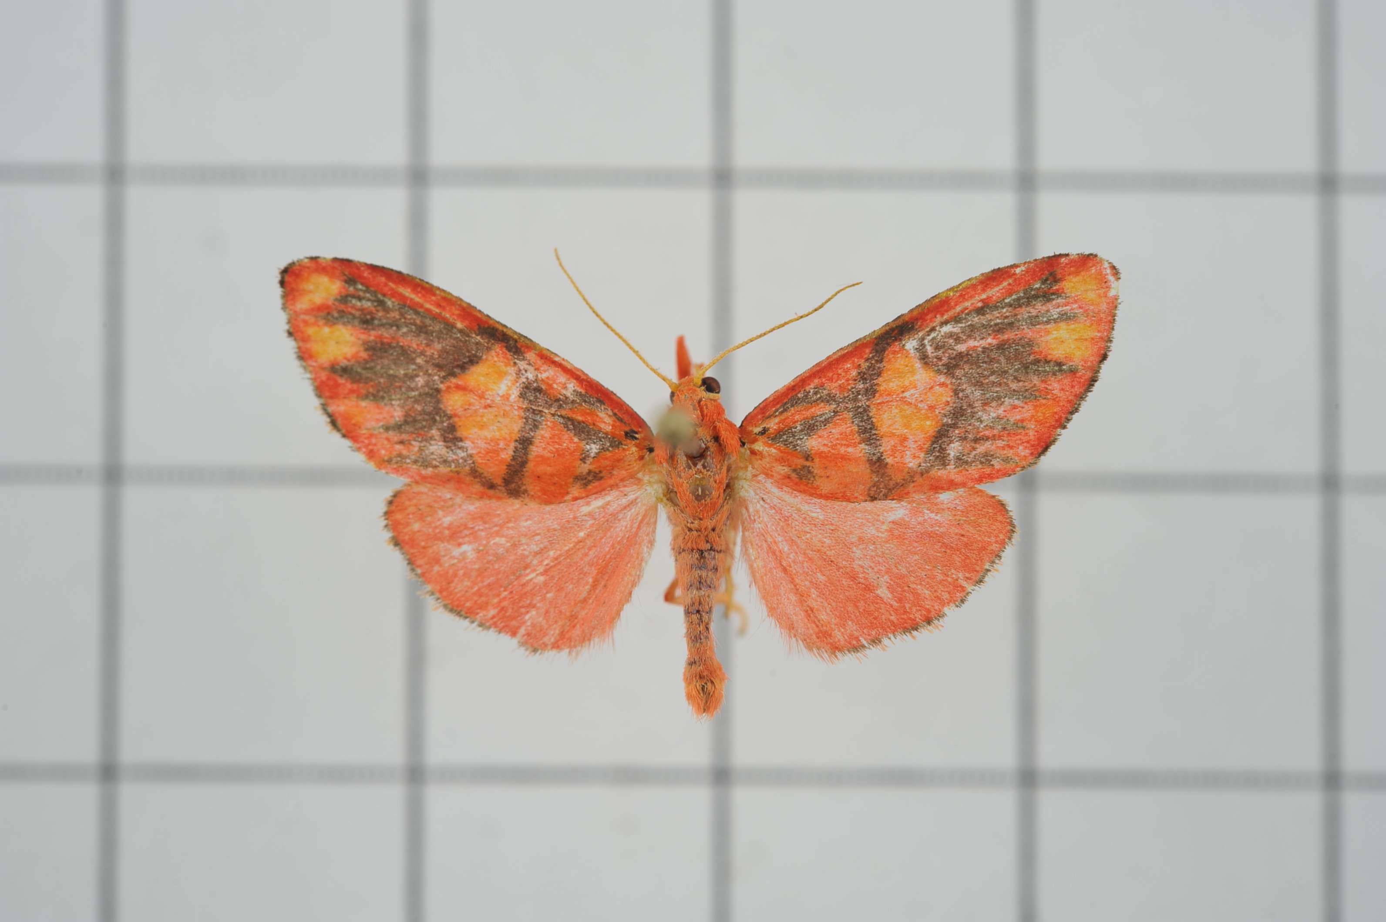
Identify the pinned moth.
Matsumursine horishanella
